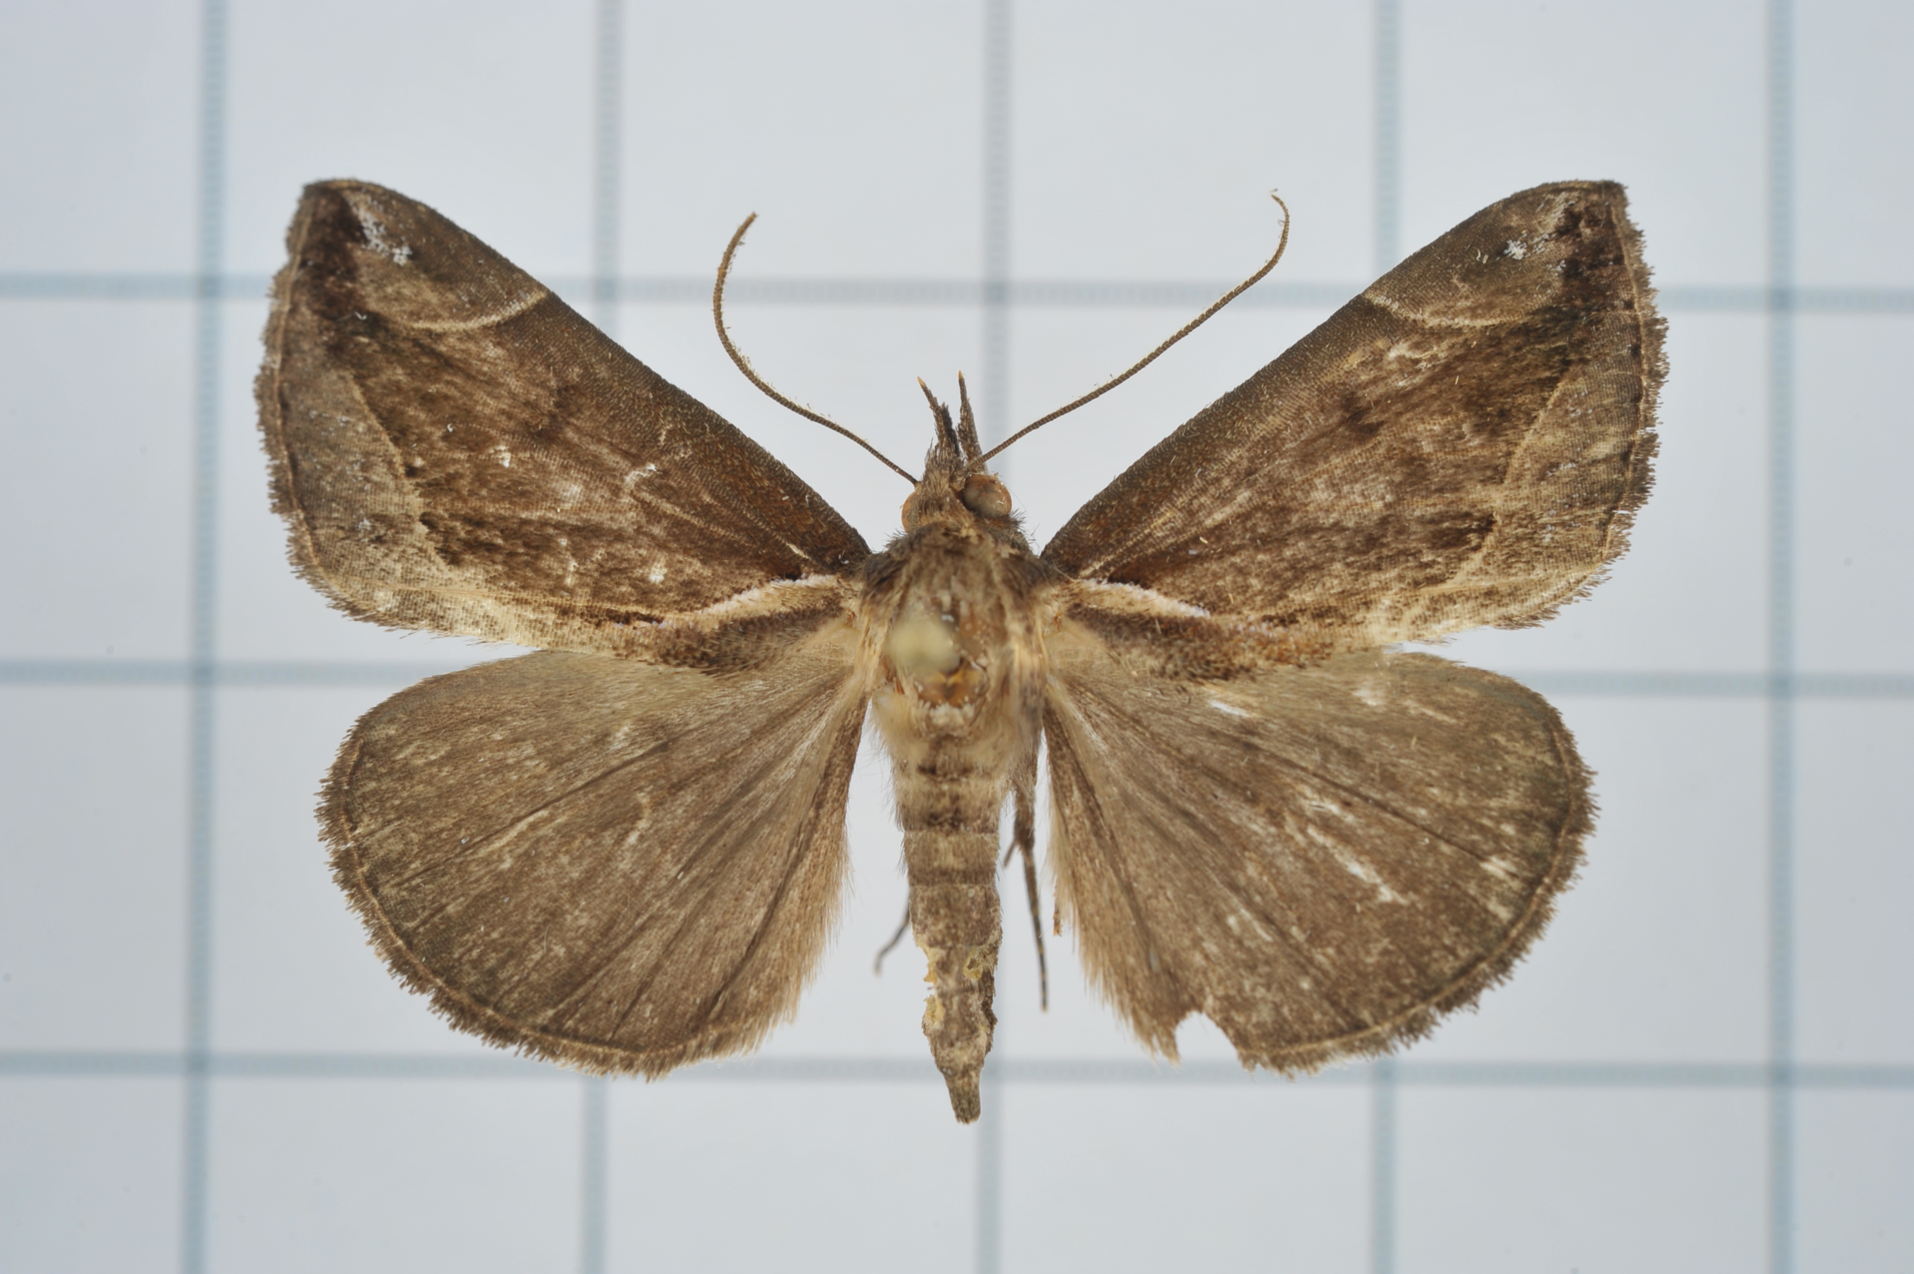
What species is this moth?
Hypena perspicua
